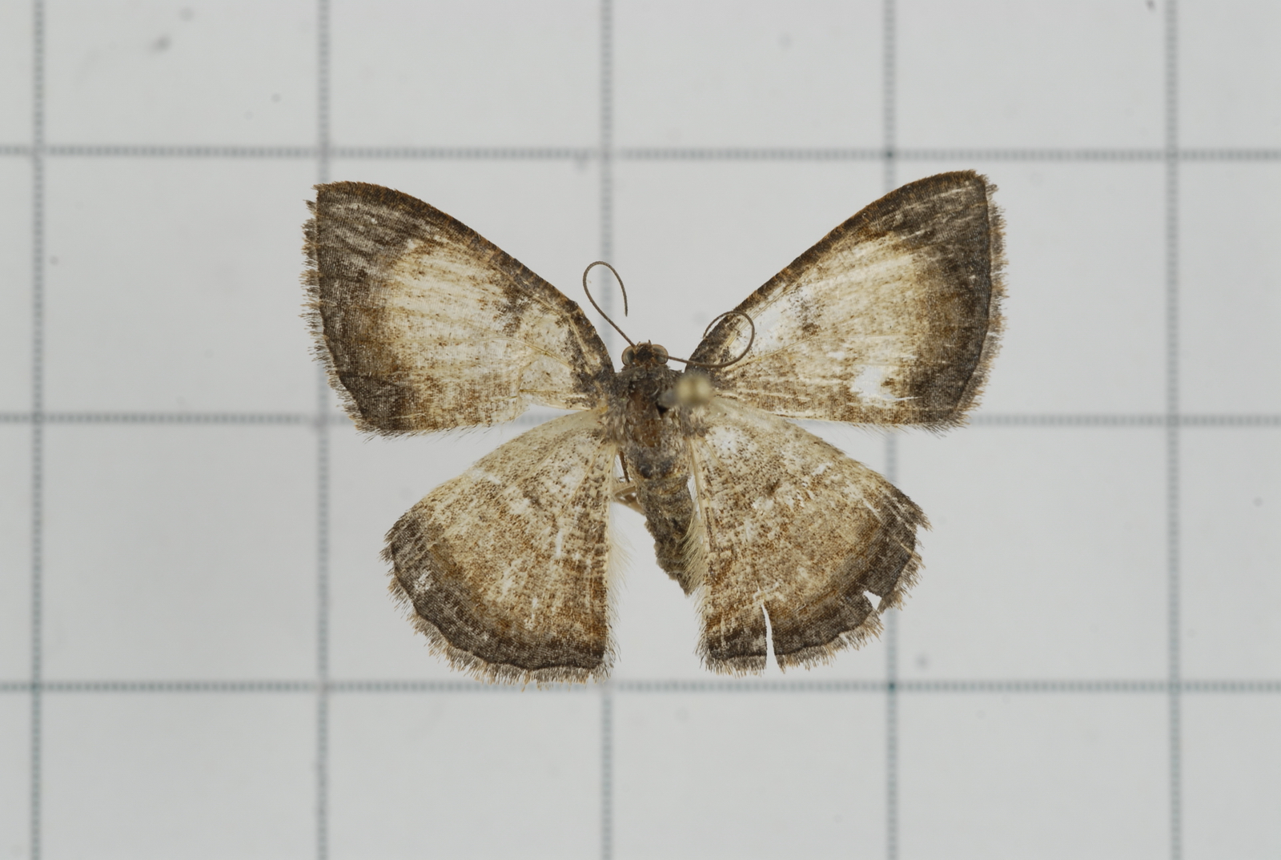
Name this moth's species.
Hydatocapnia gemina
